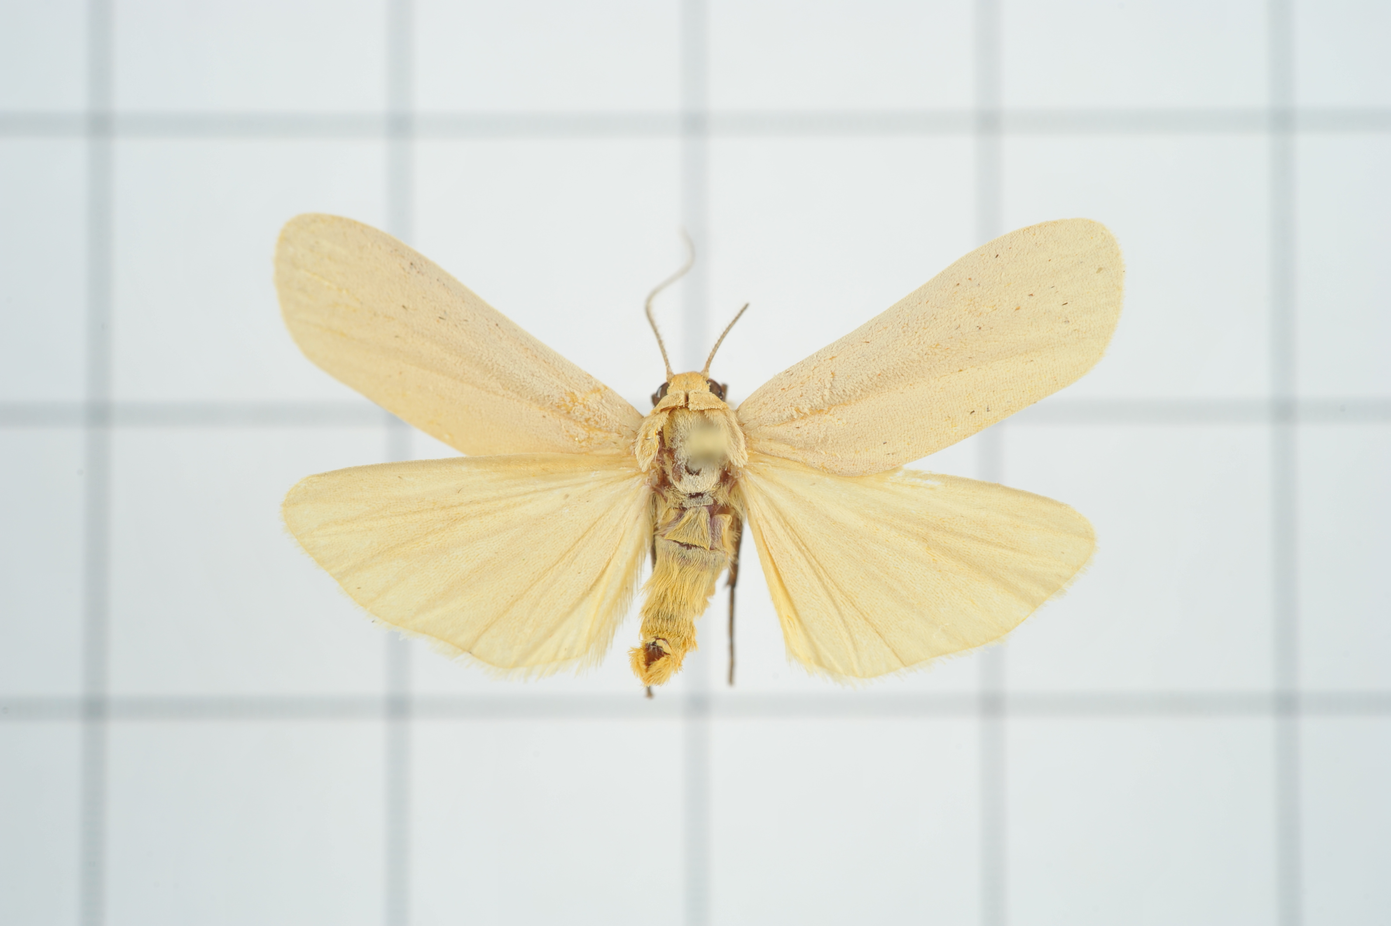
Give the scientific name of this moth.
Eilema ranrunensis
